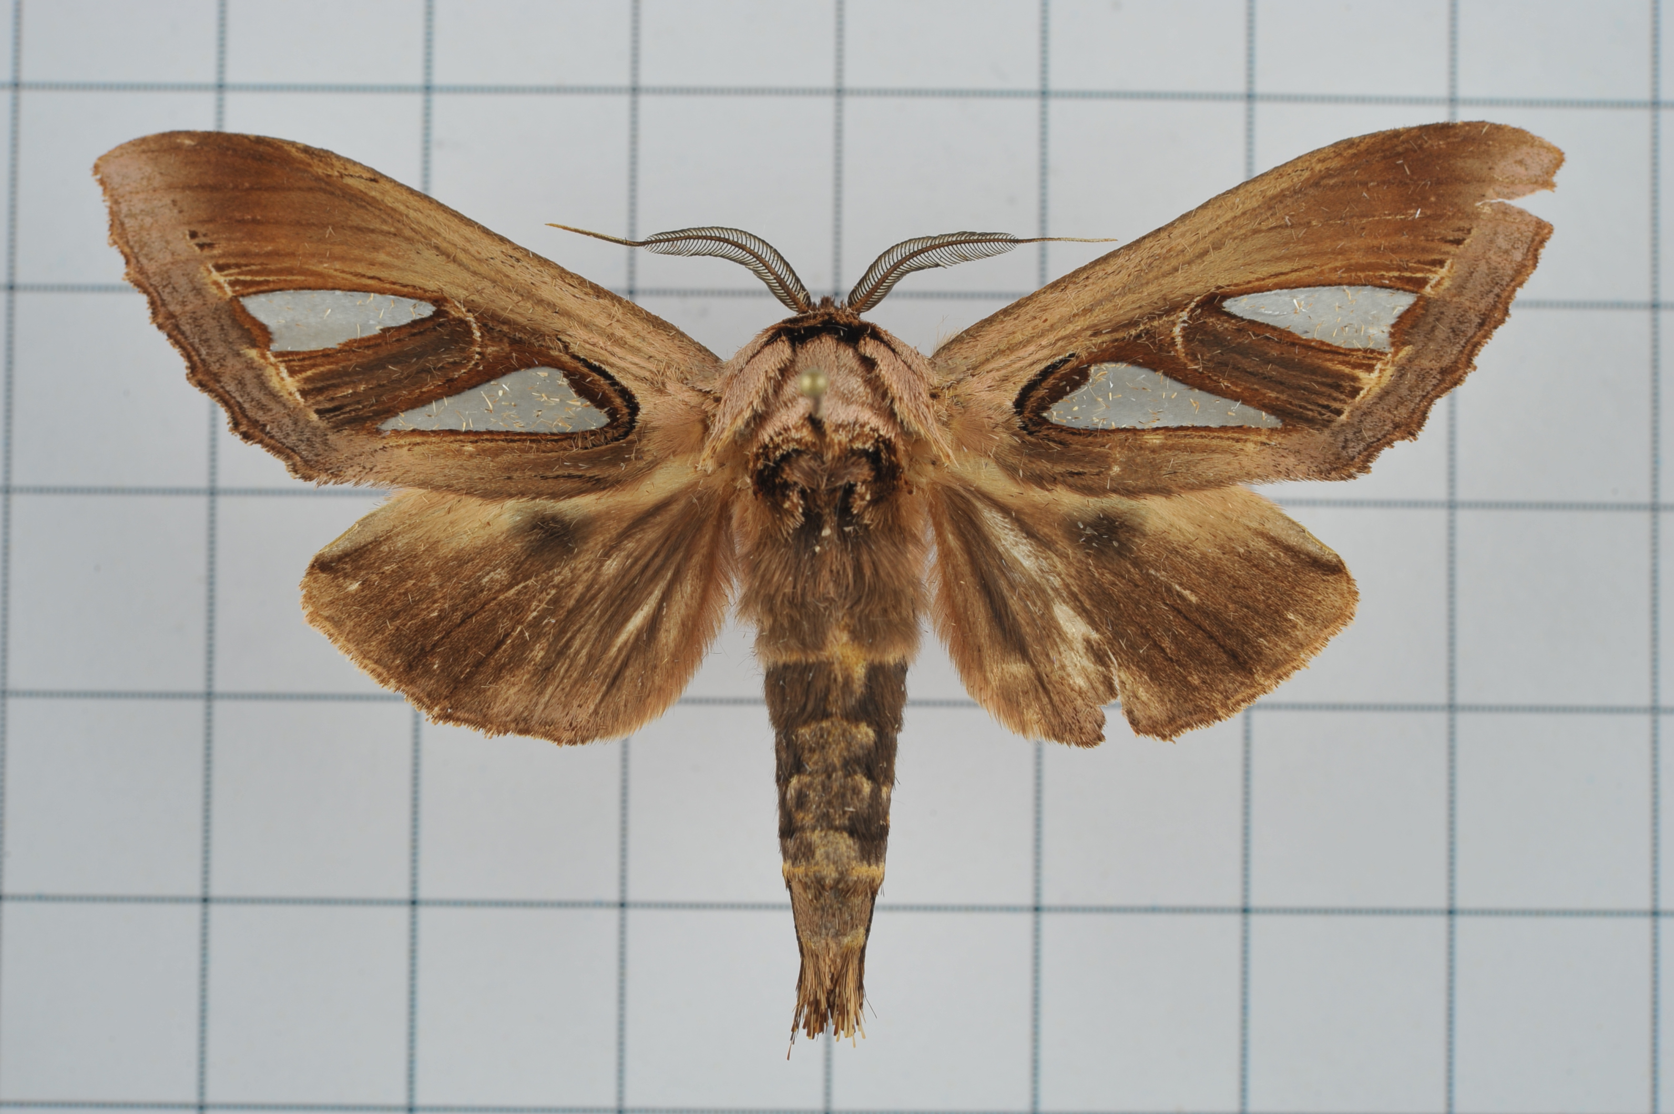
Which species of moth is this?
Tarsolepis japonica
